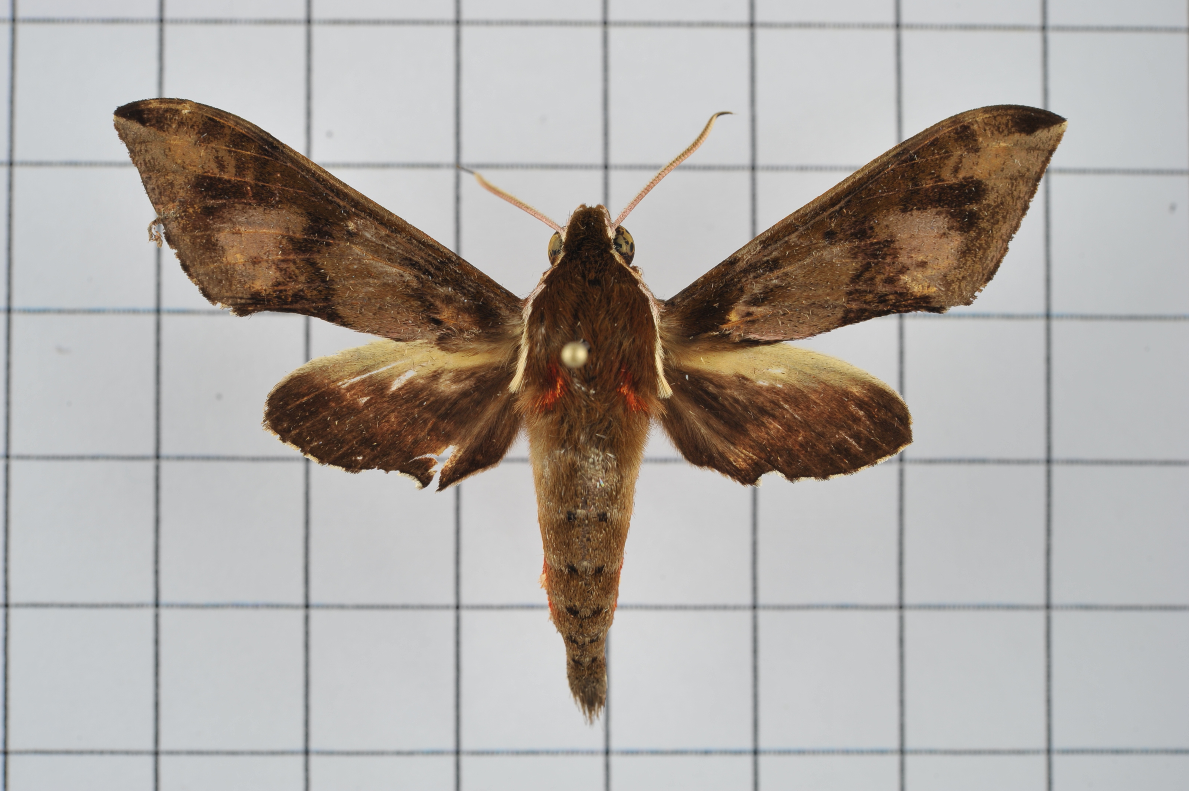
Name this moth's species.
Rhagastis binoculata
